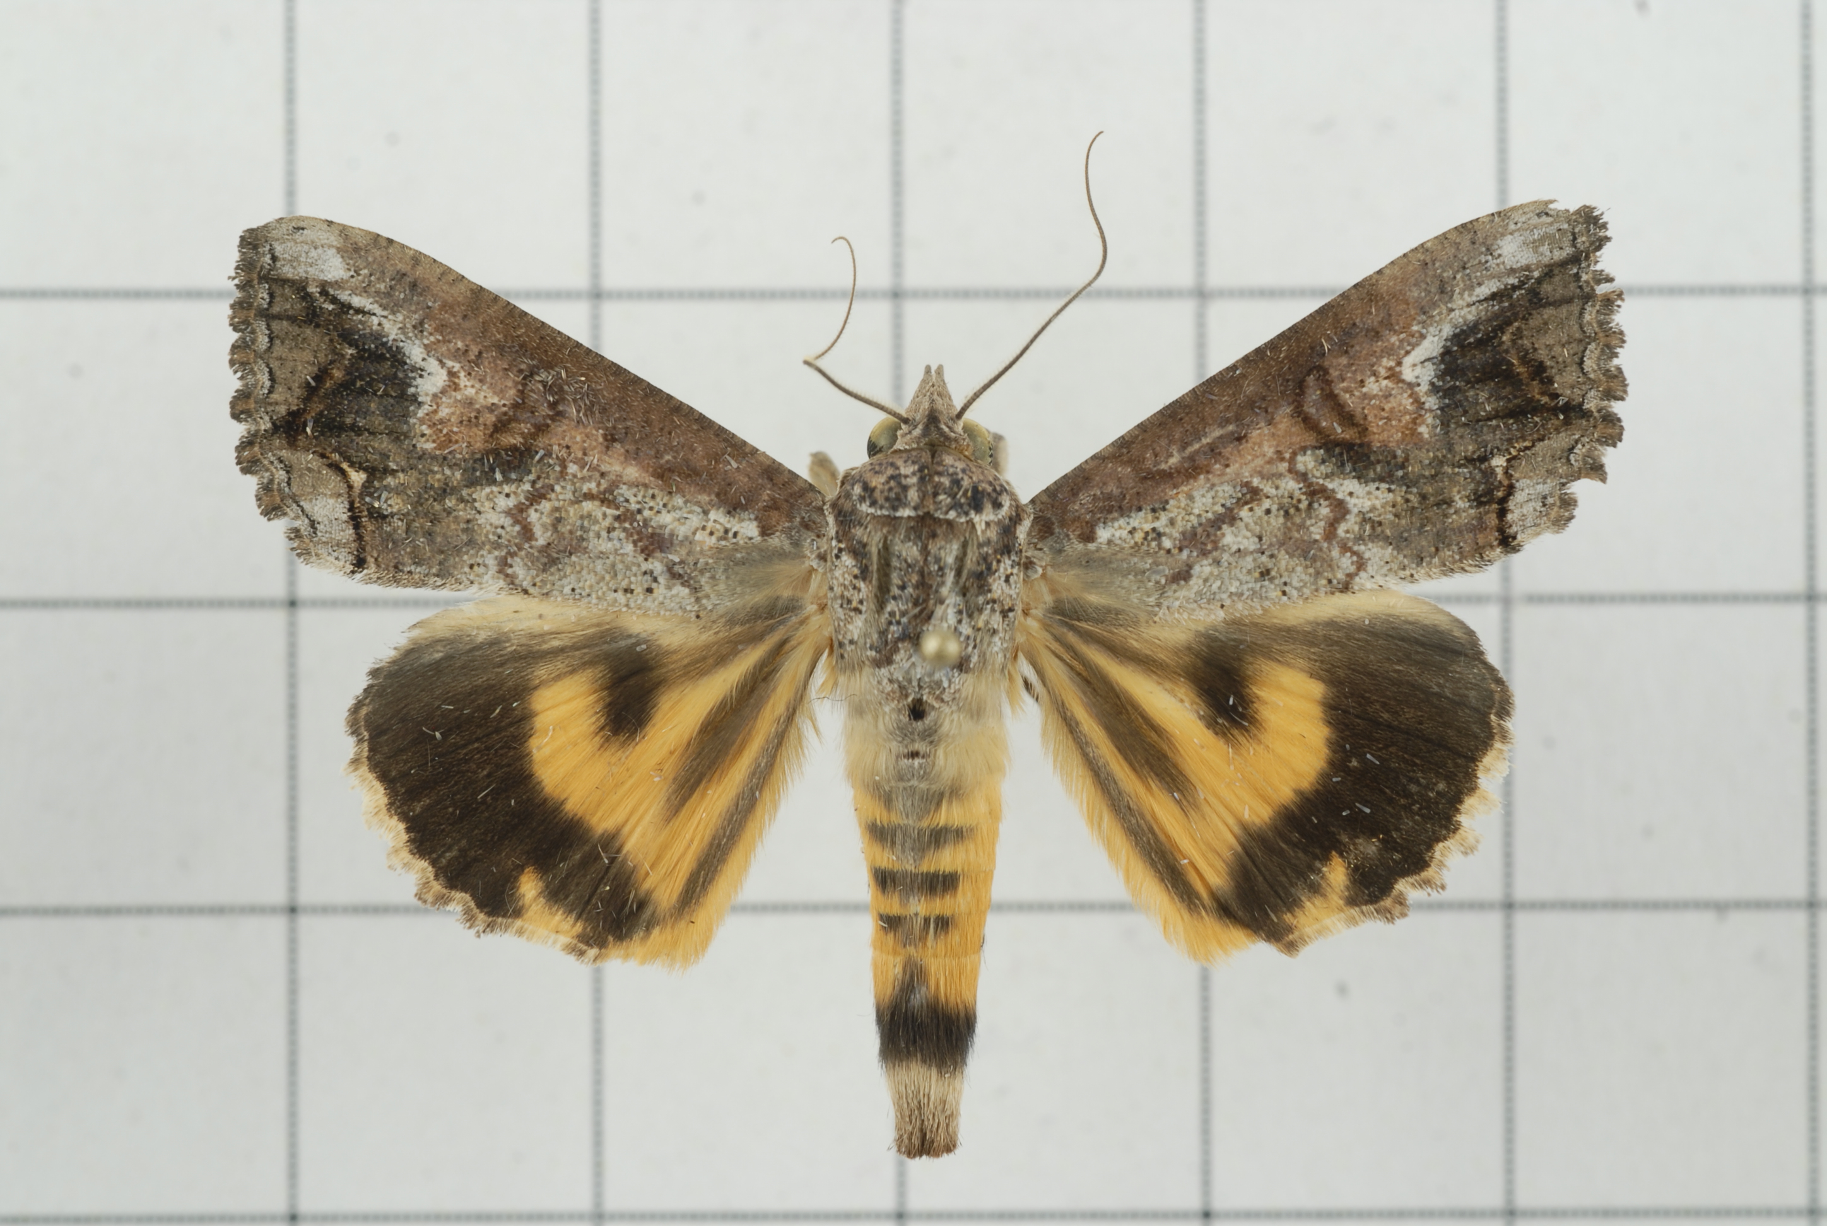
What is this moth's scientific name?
Hypocala deflorata deflorata
